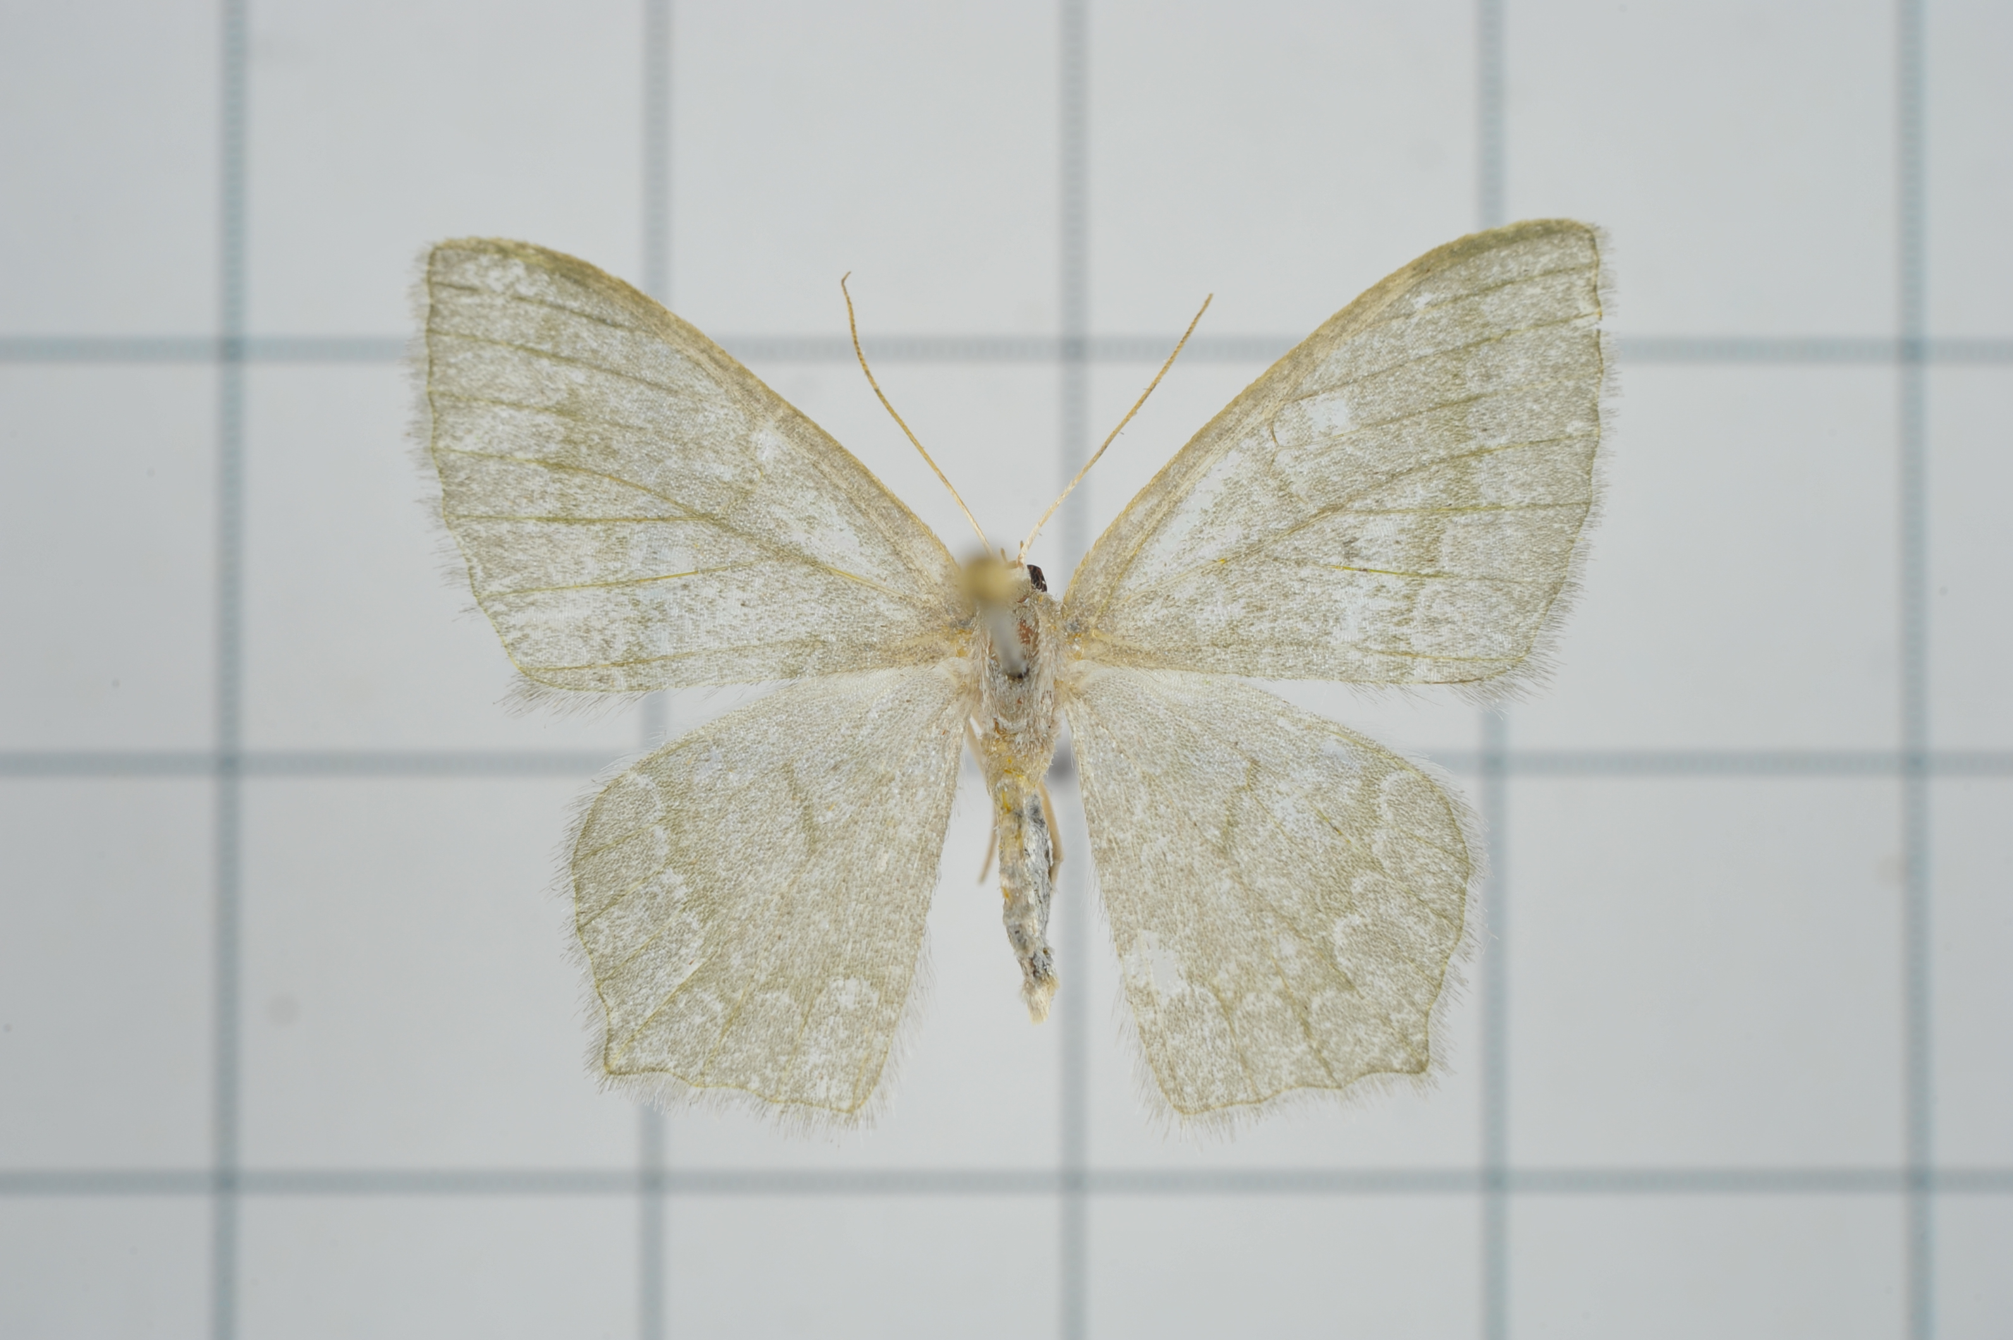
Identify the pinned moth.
Jodis rantaizanensis
